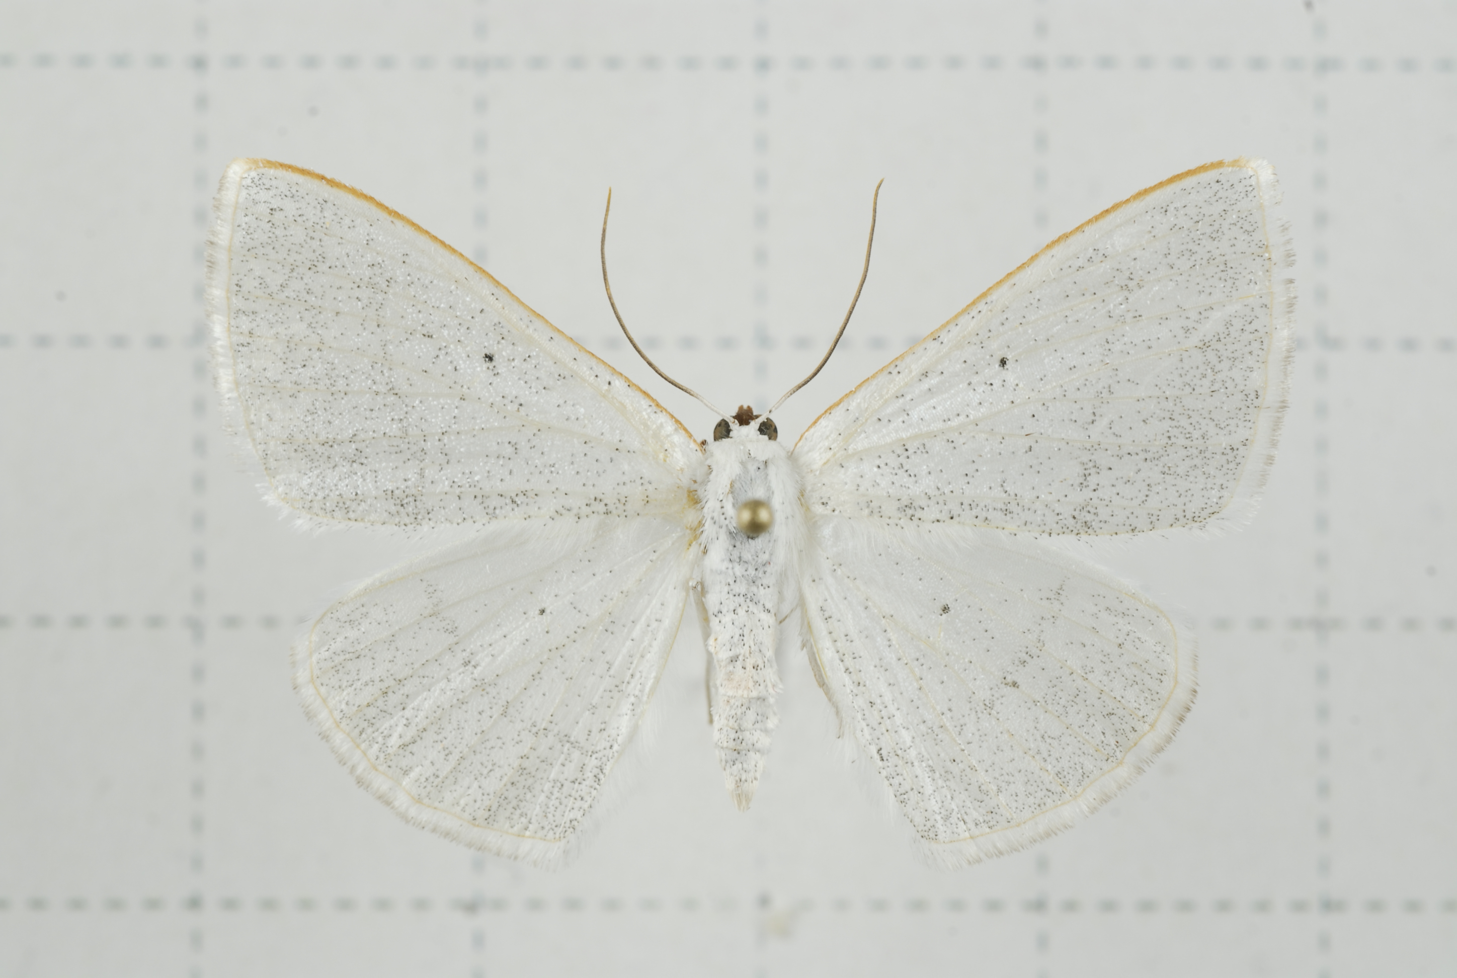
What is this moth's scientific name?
Lomographa claripennis
